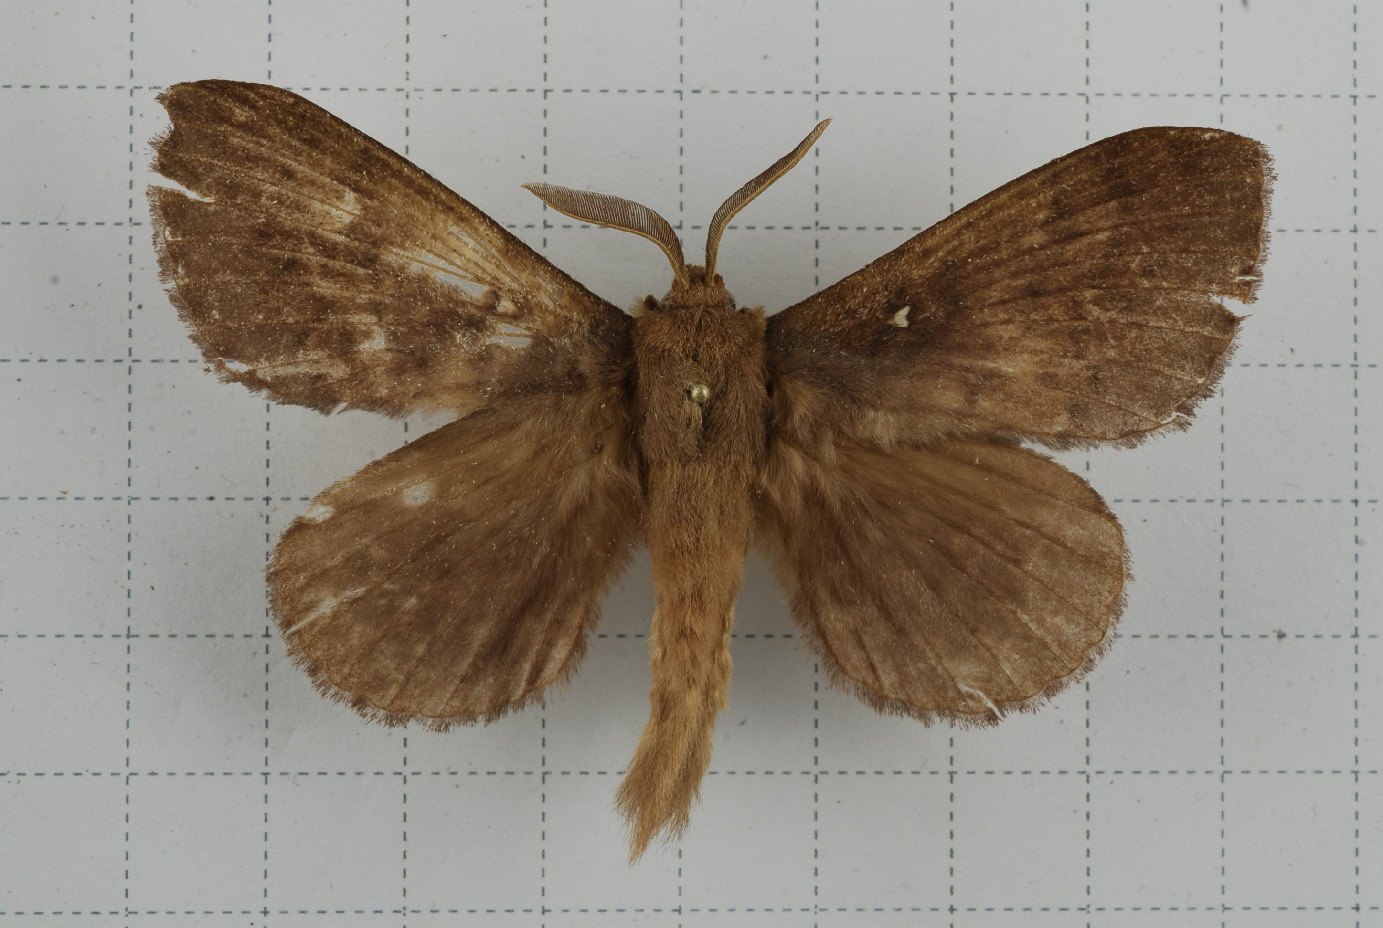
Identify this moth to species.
Kunugia undans metanastroides
